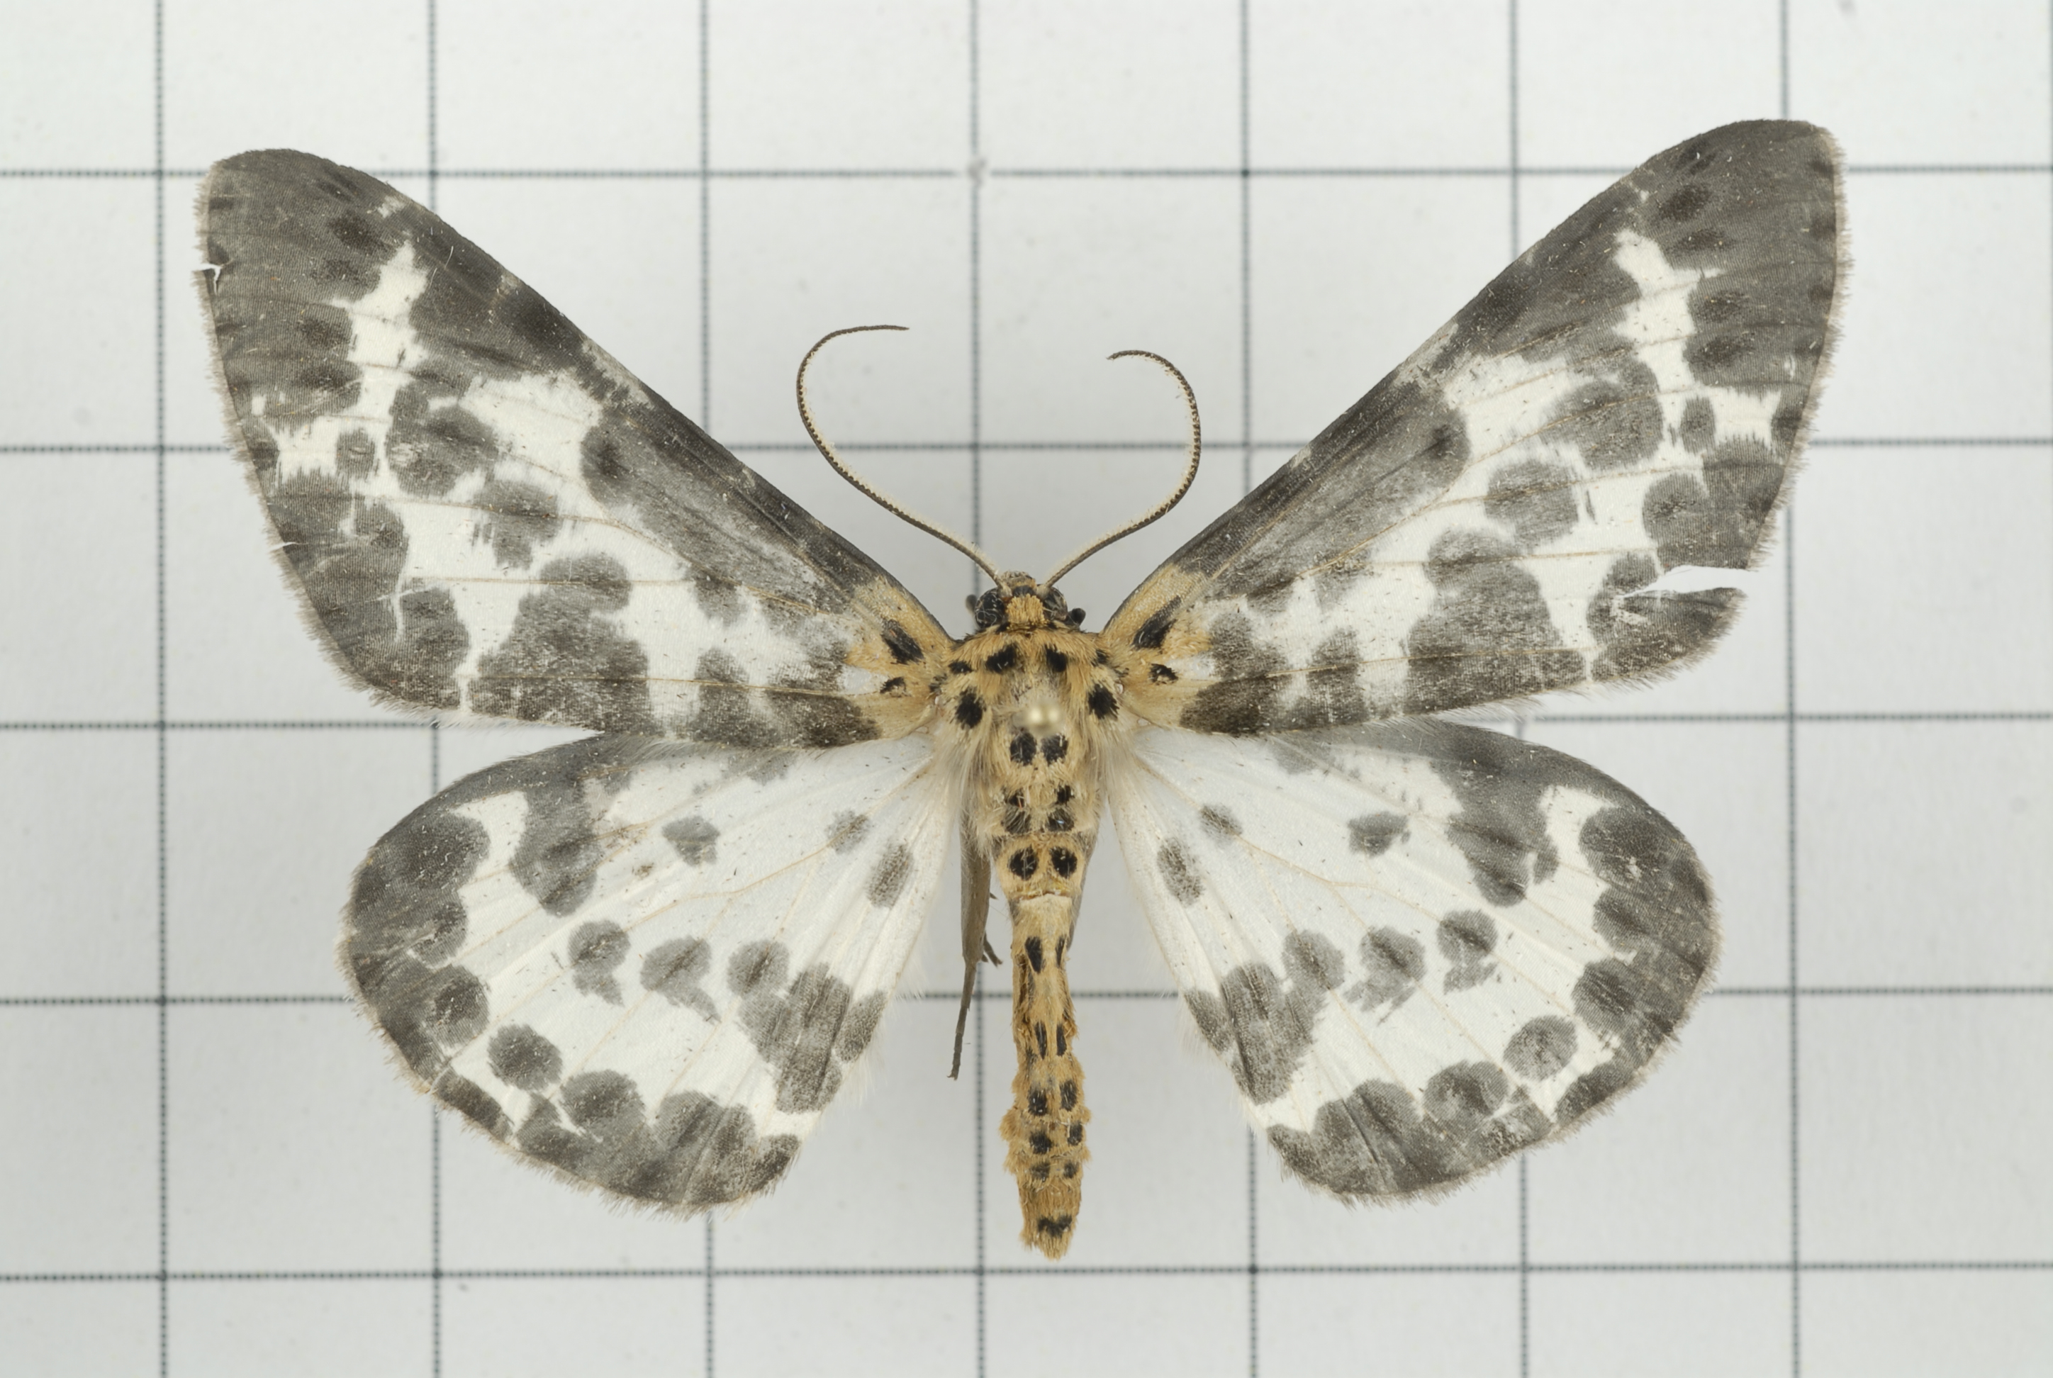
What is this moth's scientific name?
Percnia luridaria nominoneura
